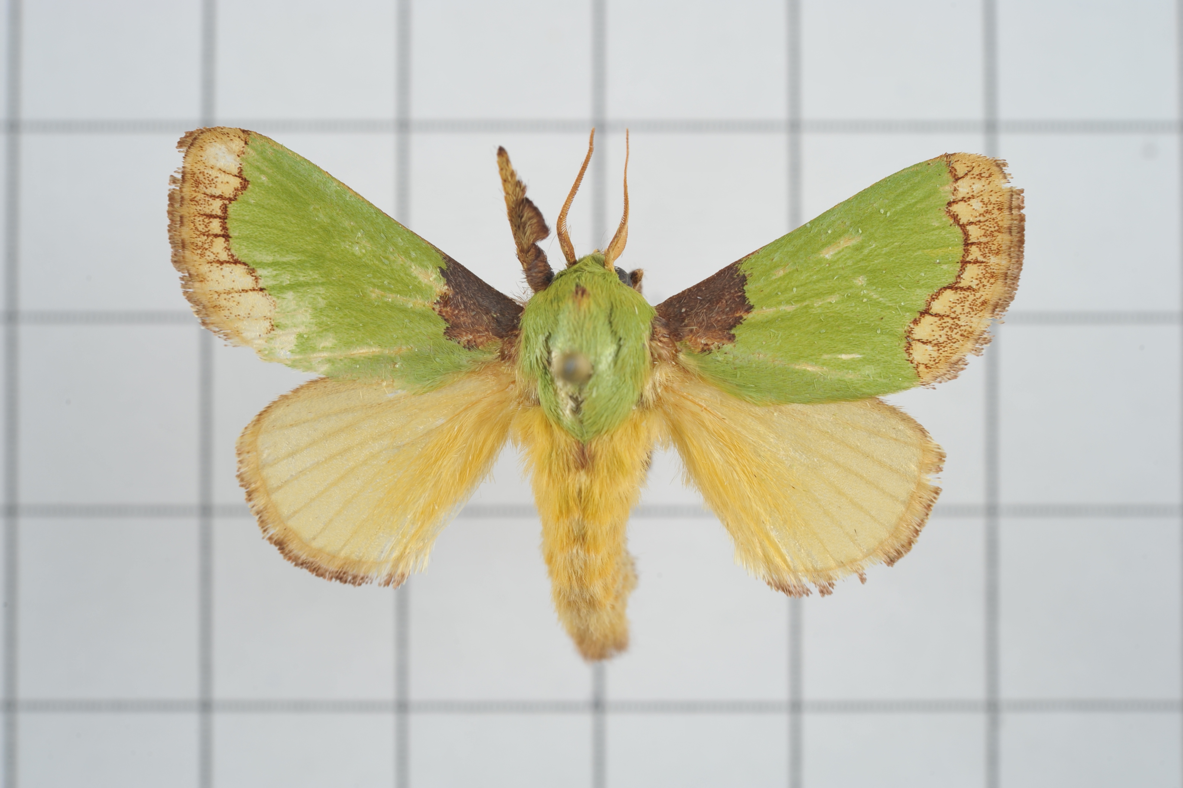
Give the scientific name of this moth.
Parasa consocia
